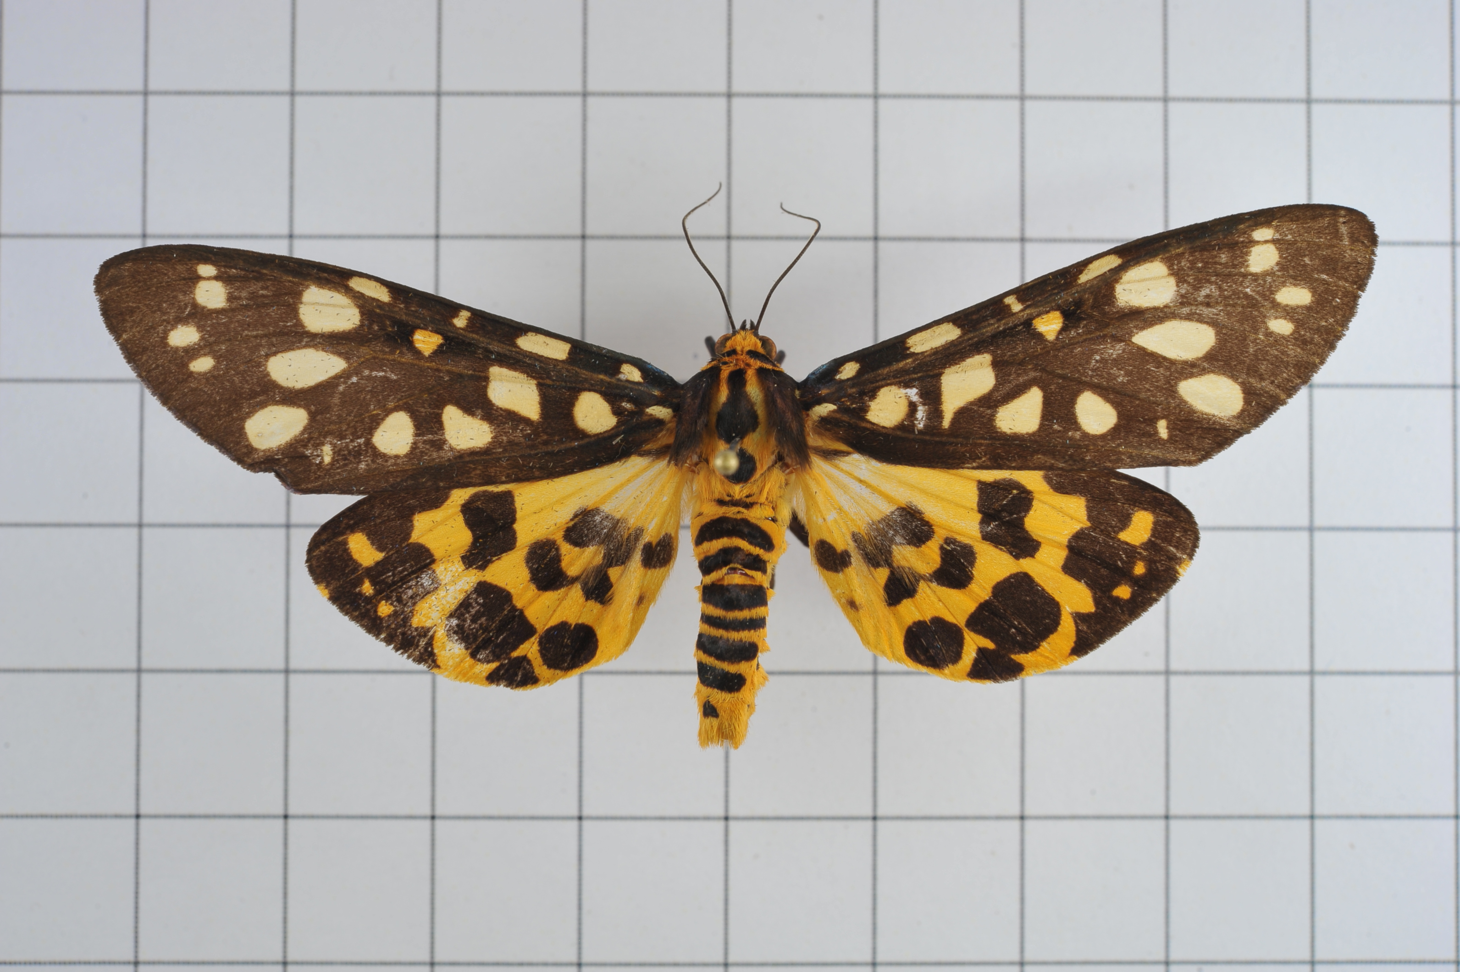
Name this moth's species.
Aglaomorpha histrio formosana
